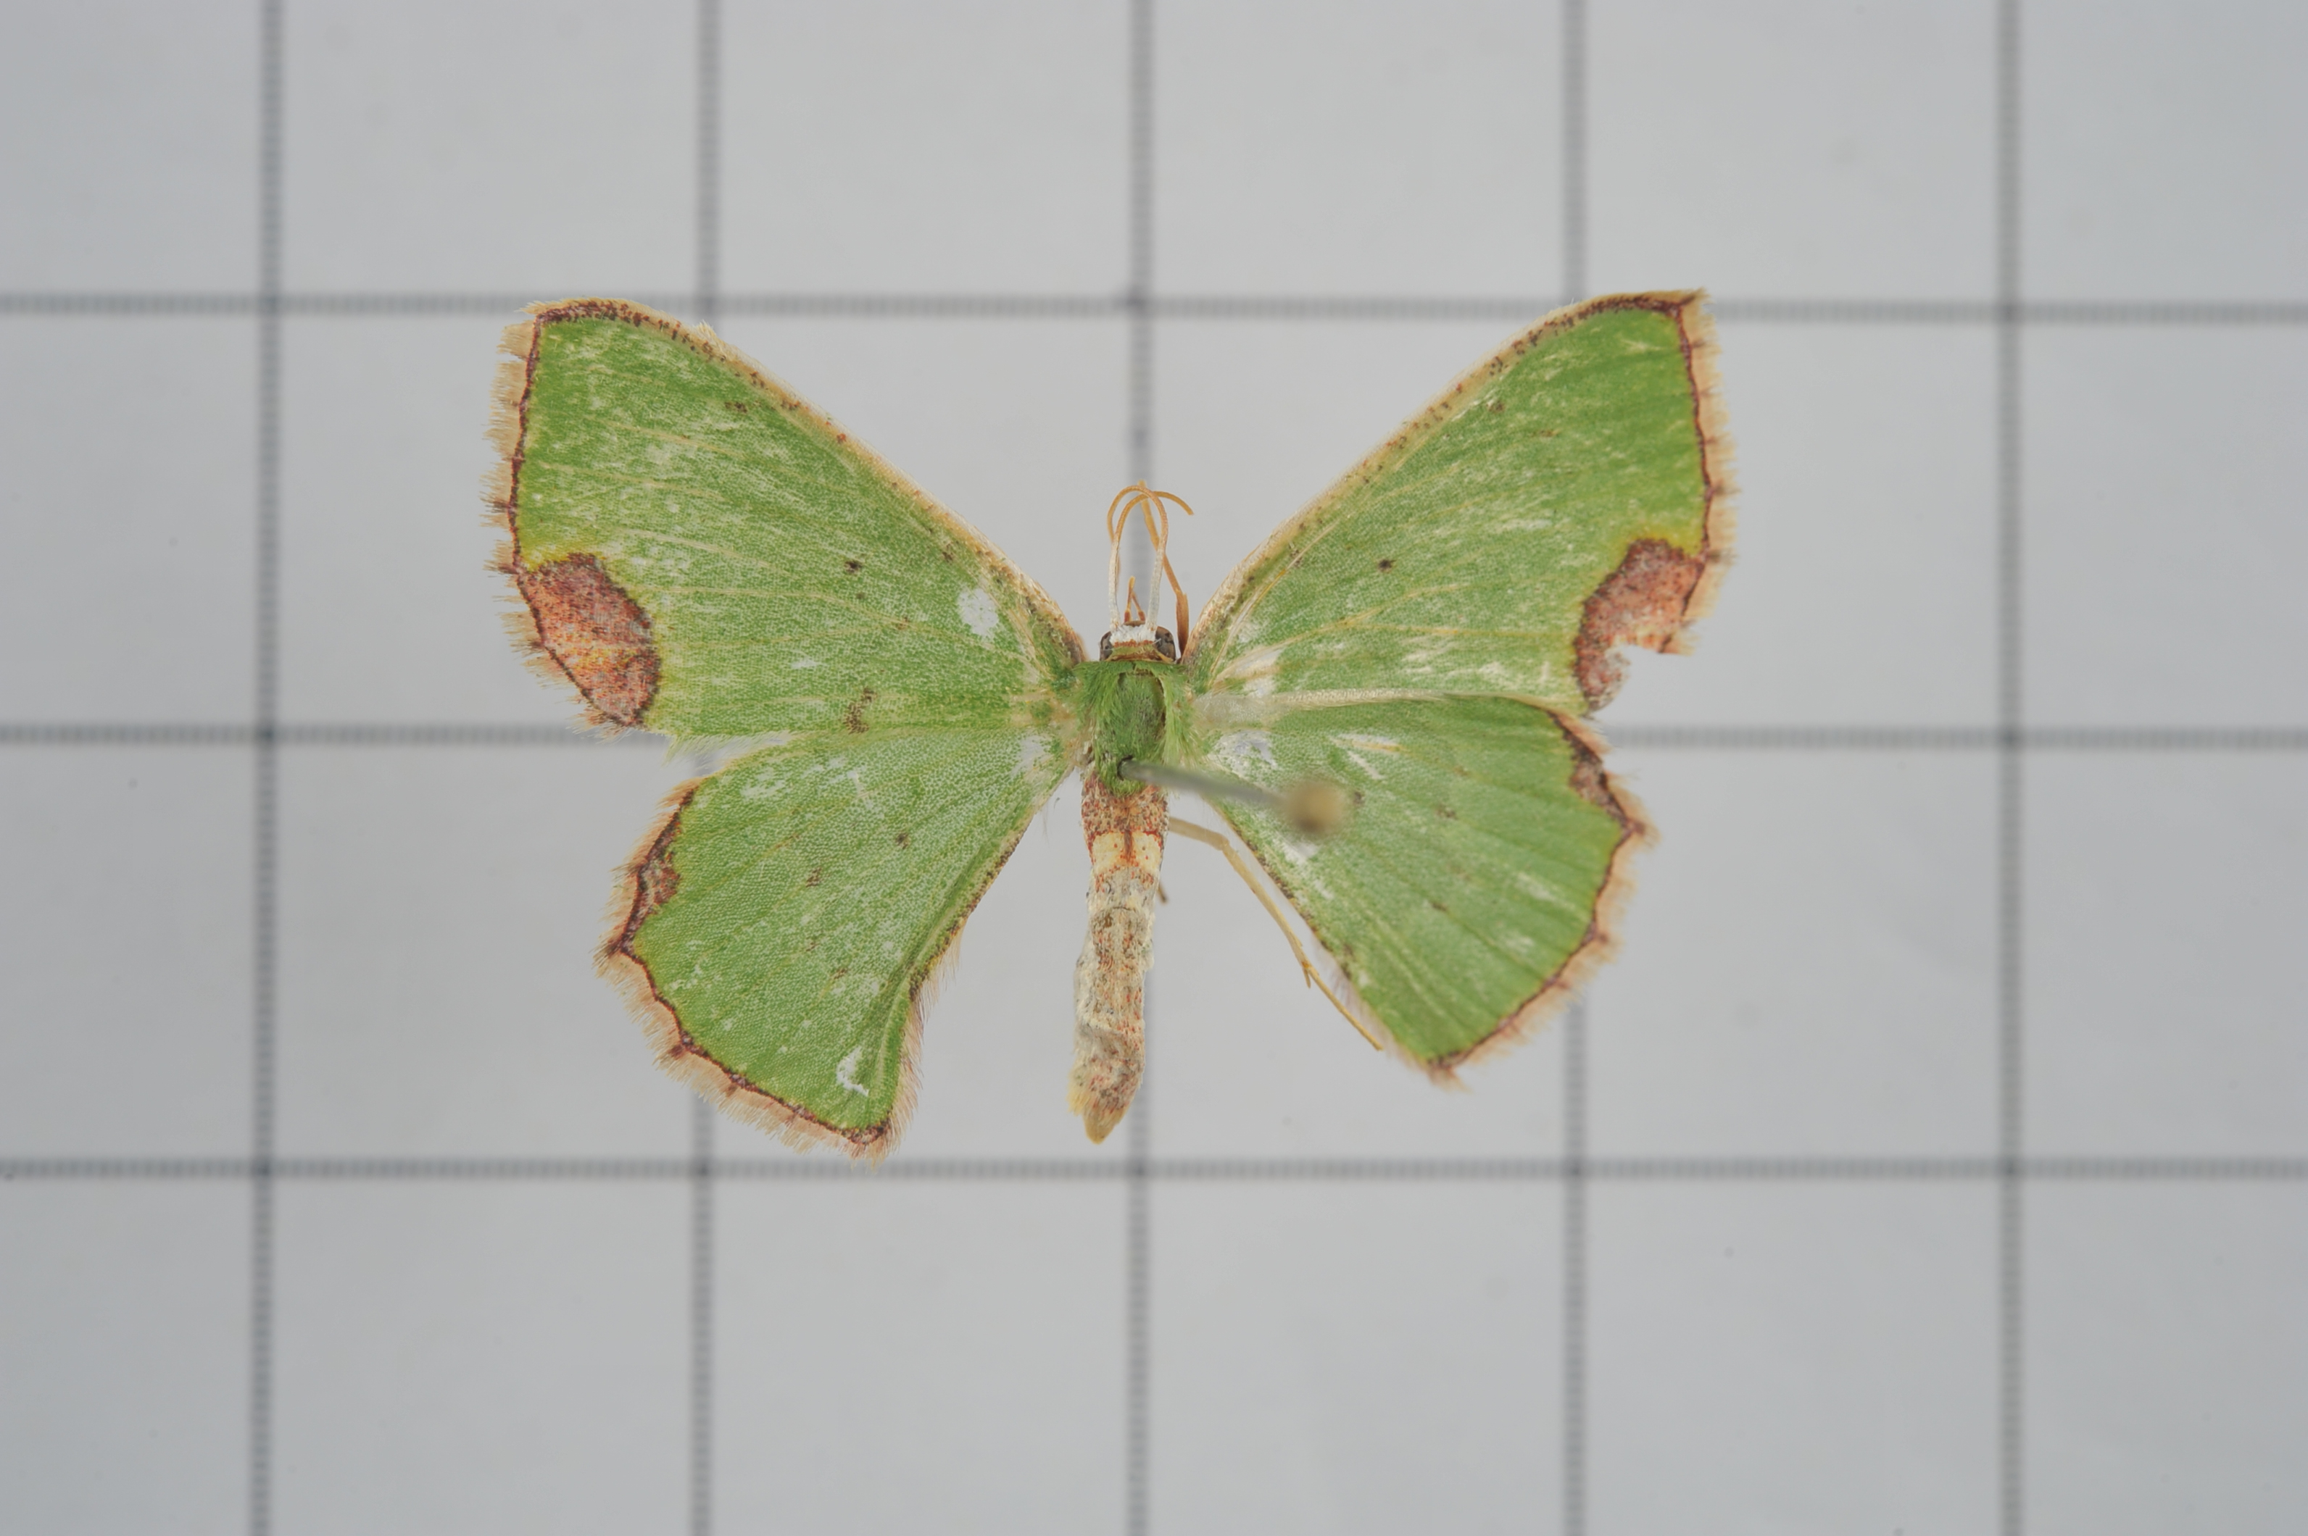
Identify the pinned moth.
Spaniocentra hollowayi
